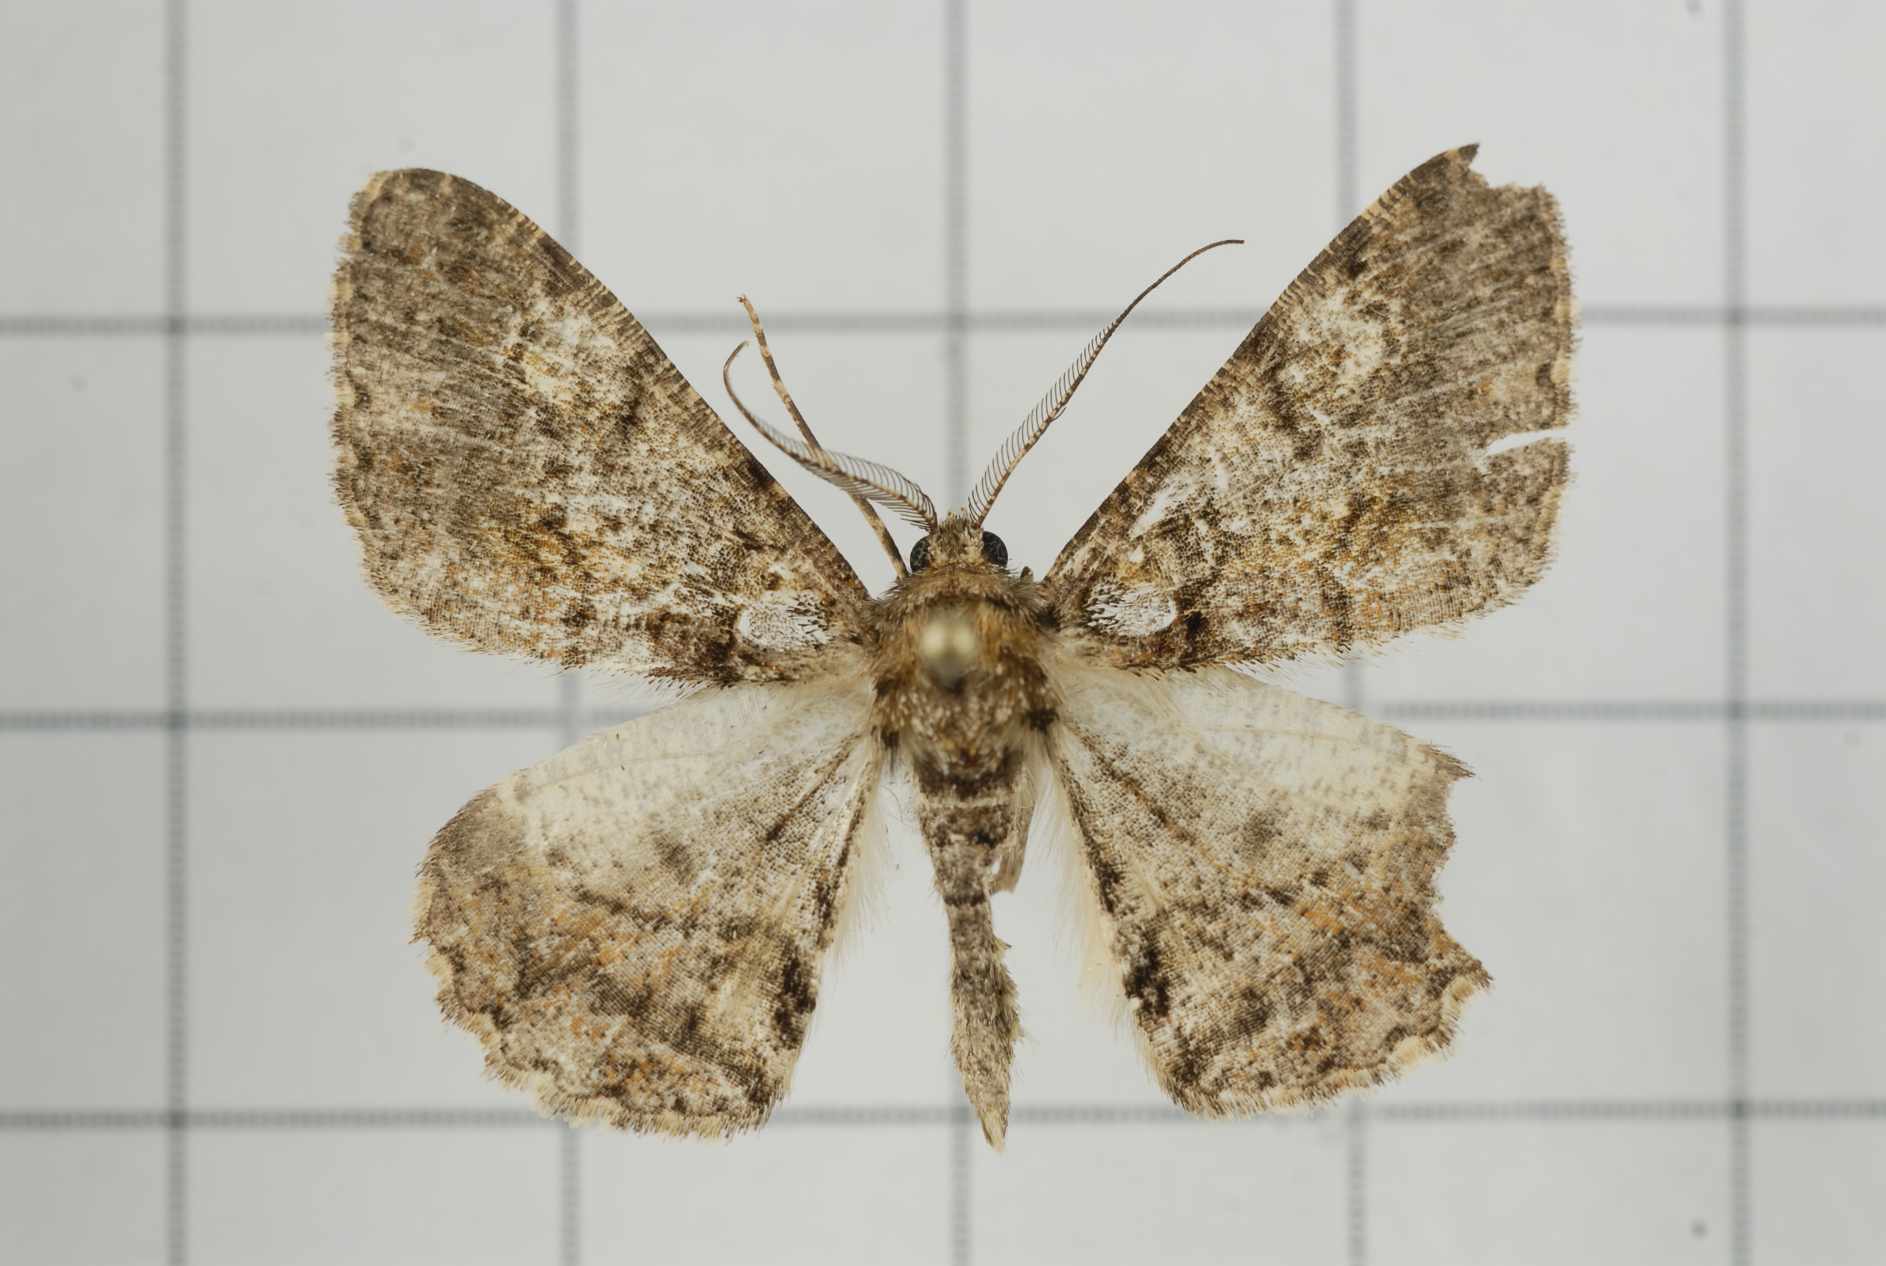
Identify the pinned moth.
Alcis taiwanovariegata
